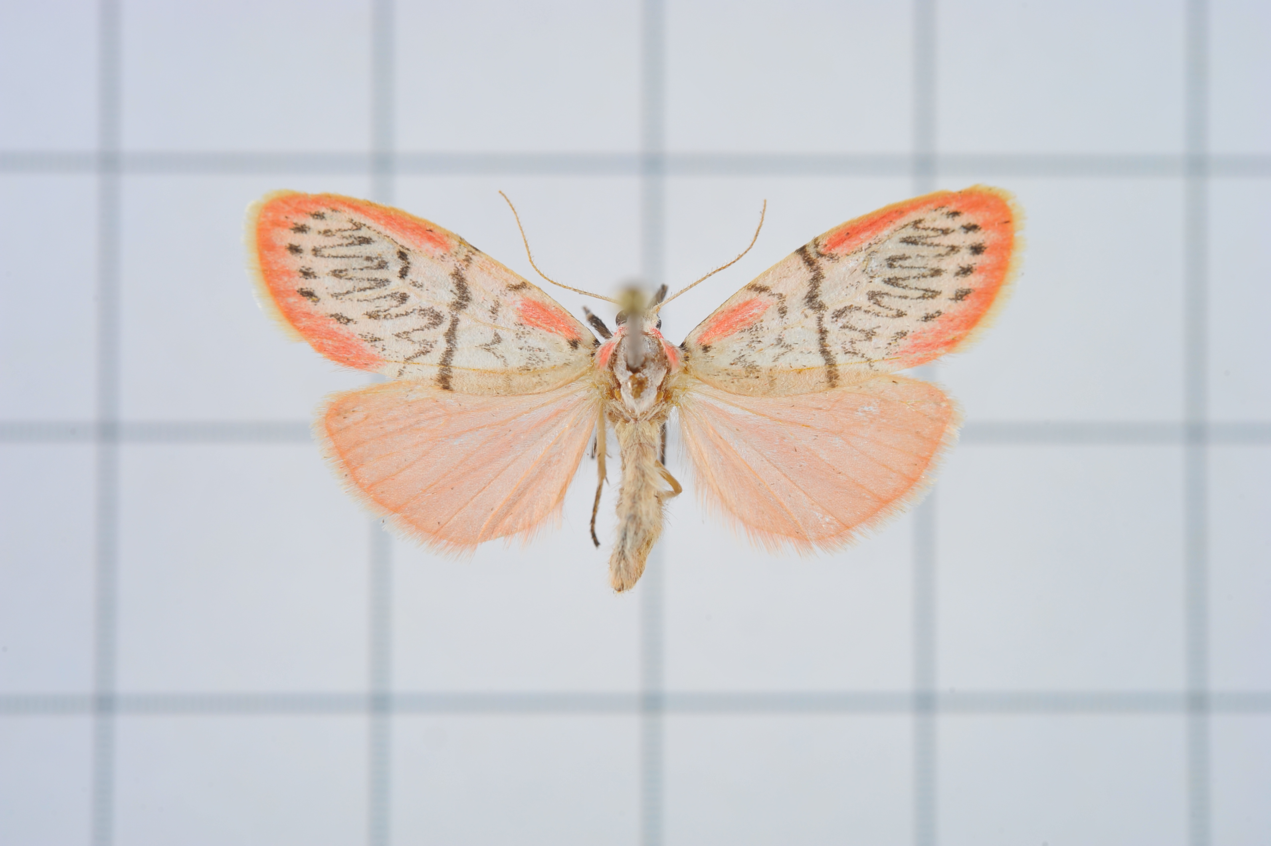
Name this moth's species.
Miltochrista ziczac
